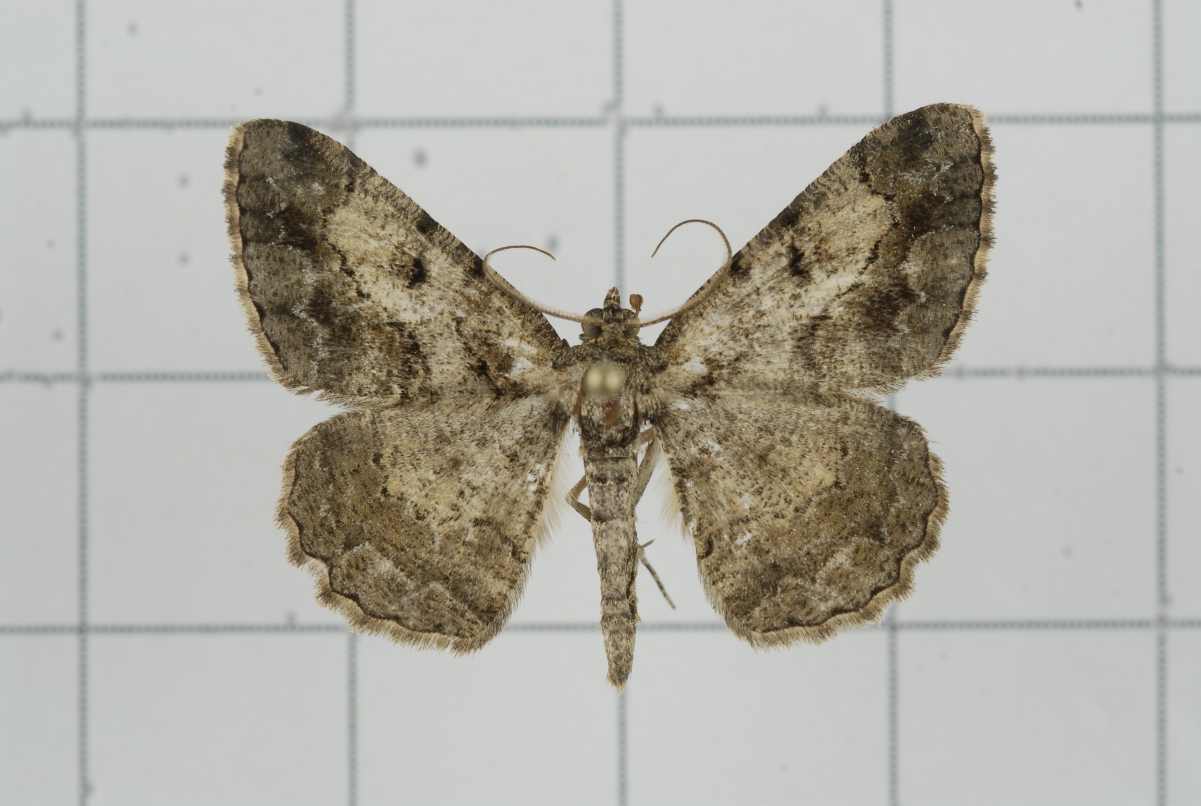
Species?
Psilalcis pulveraria
